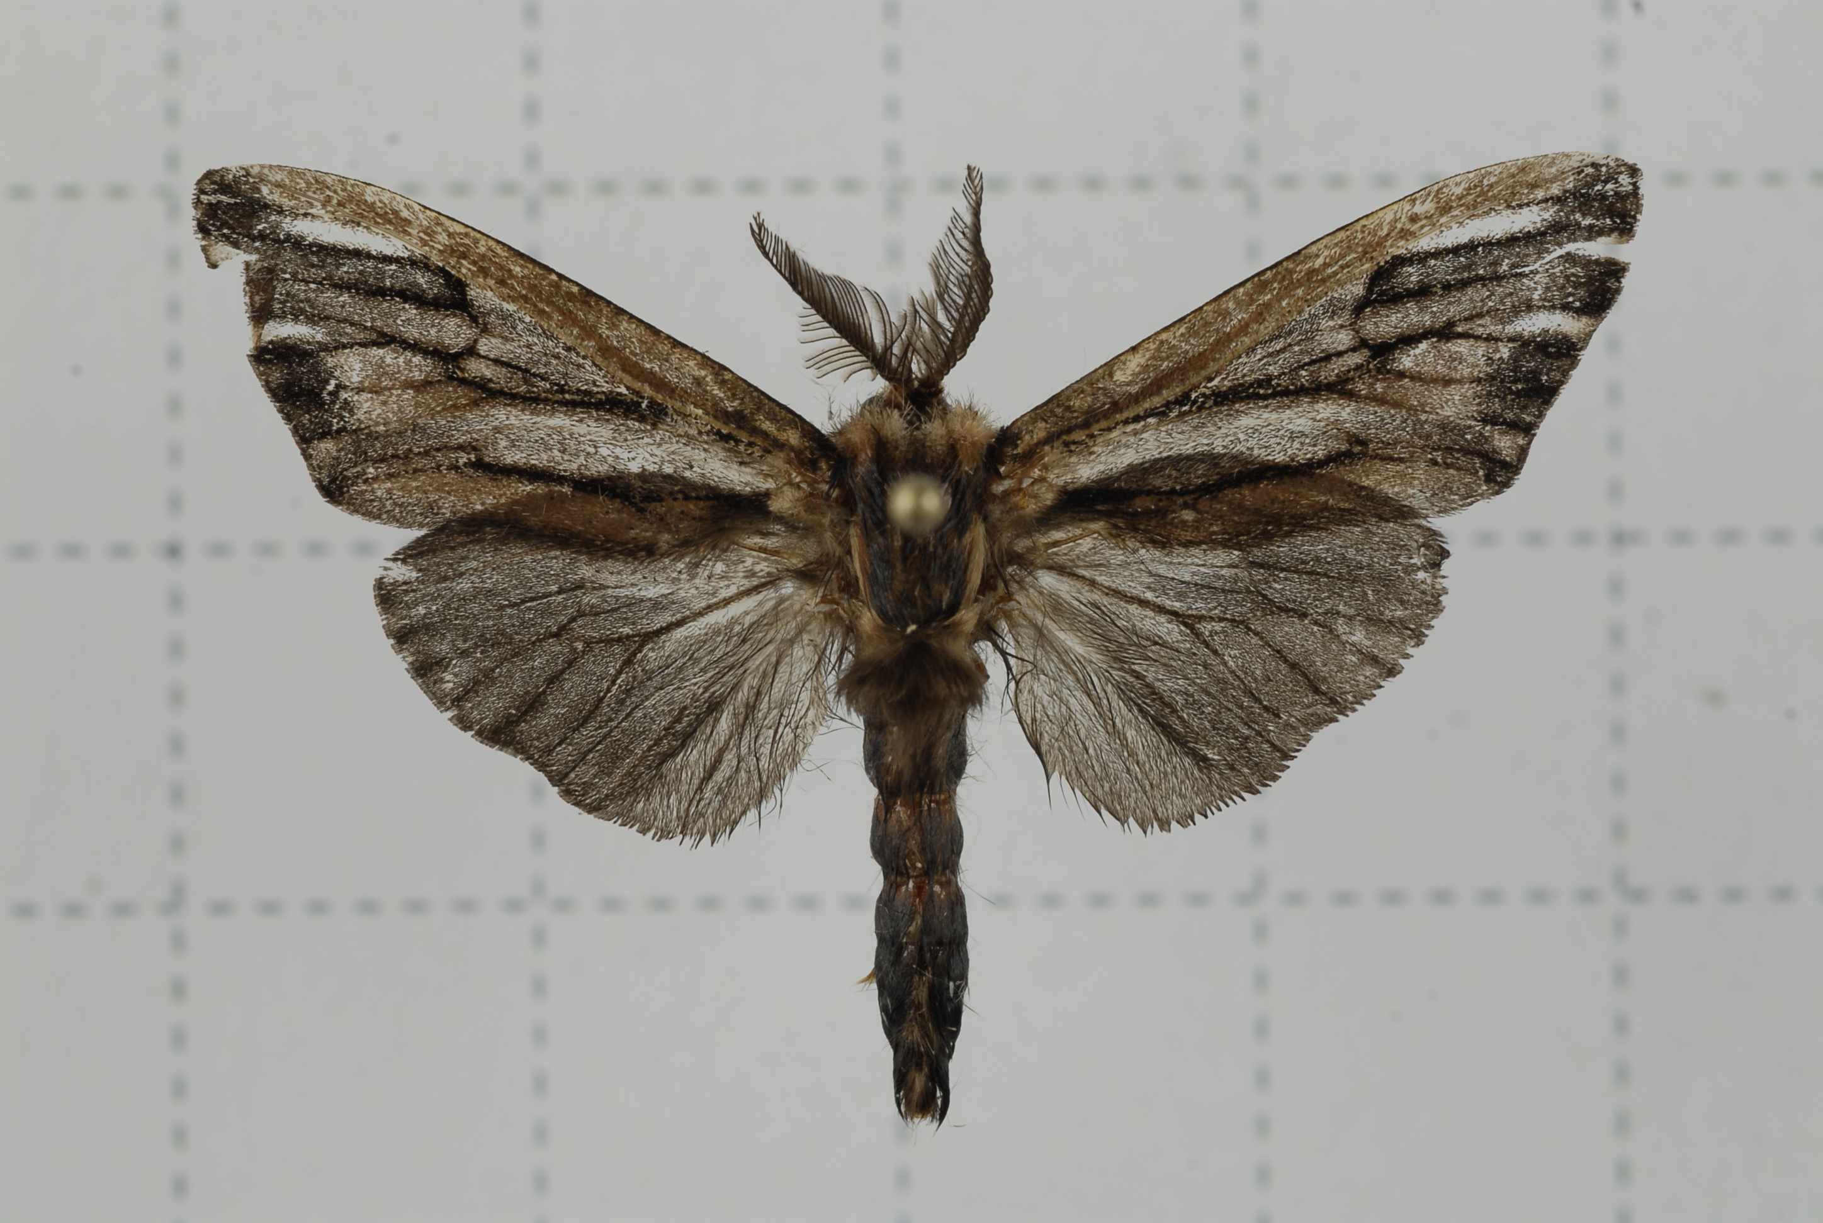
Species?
Eumeta variegata
